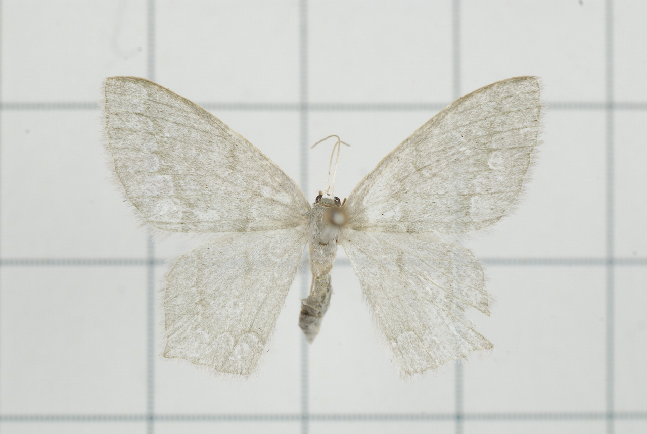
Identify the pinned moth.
Jodis rantaizanensis
